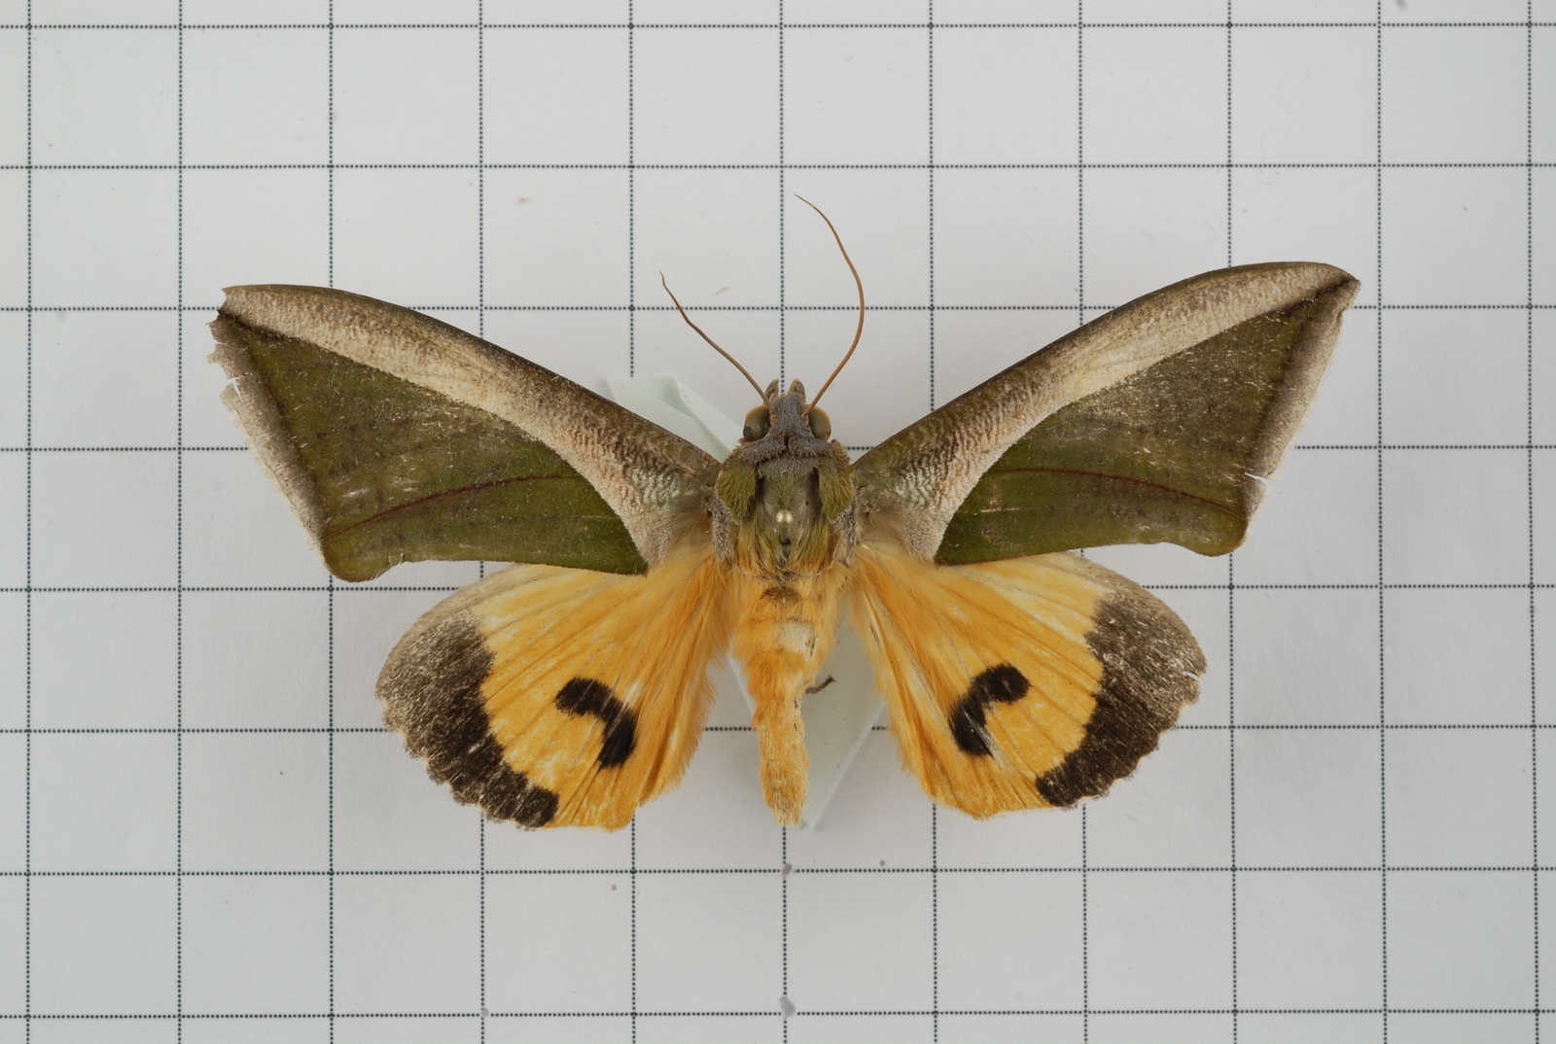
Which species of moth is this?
Eudocima salaminia
